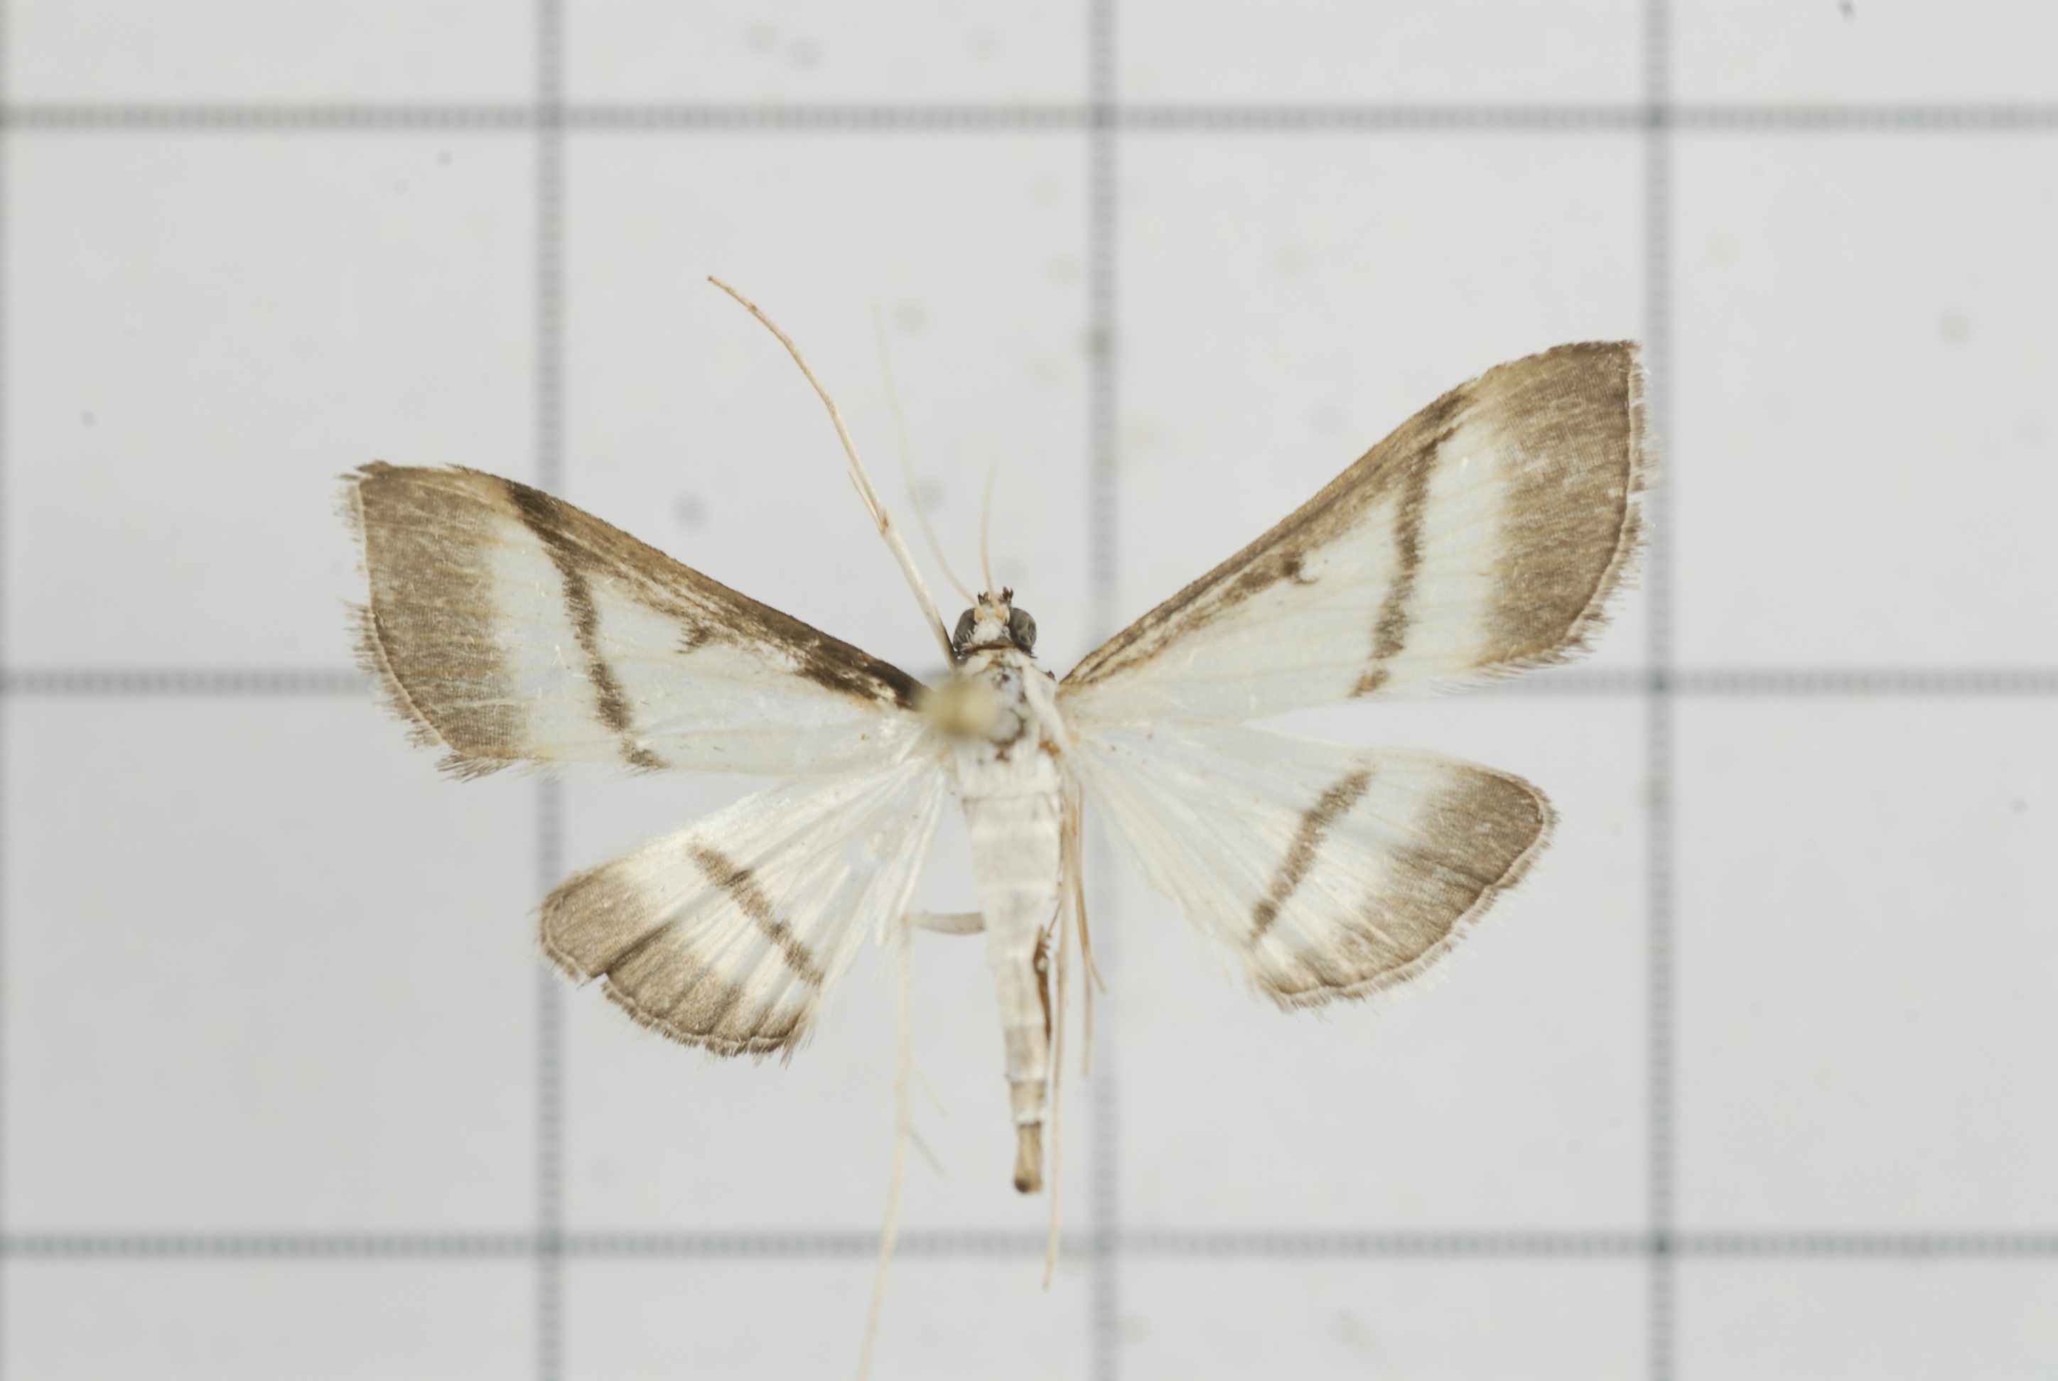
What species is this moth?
Bradina diagonalis
